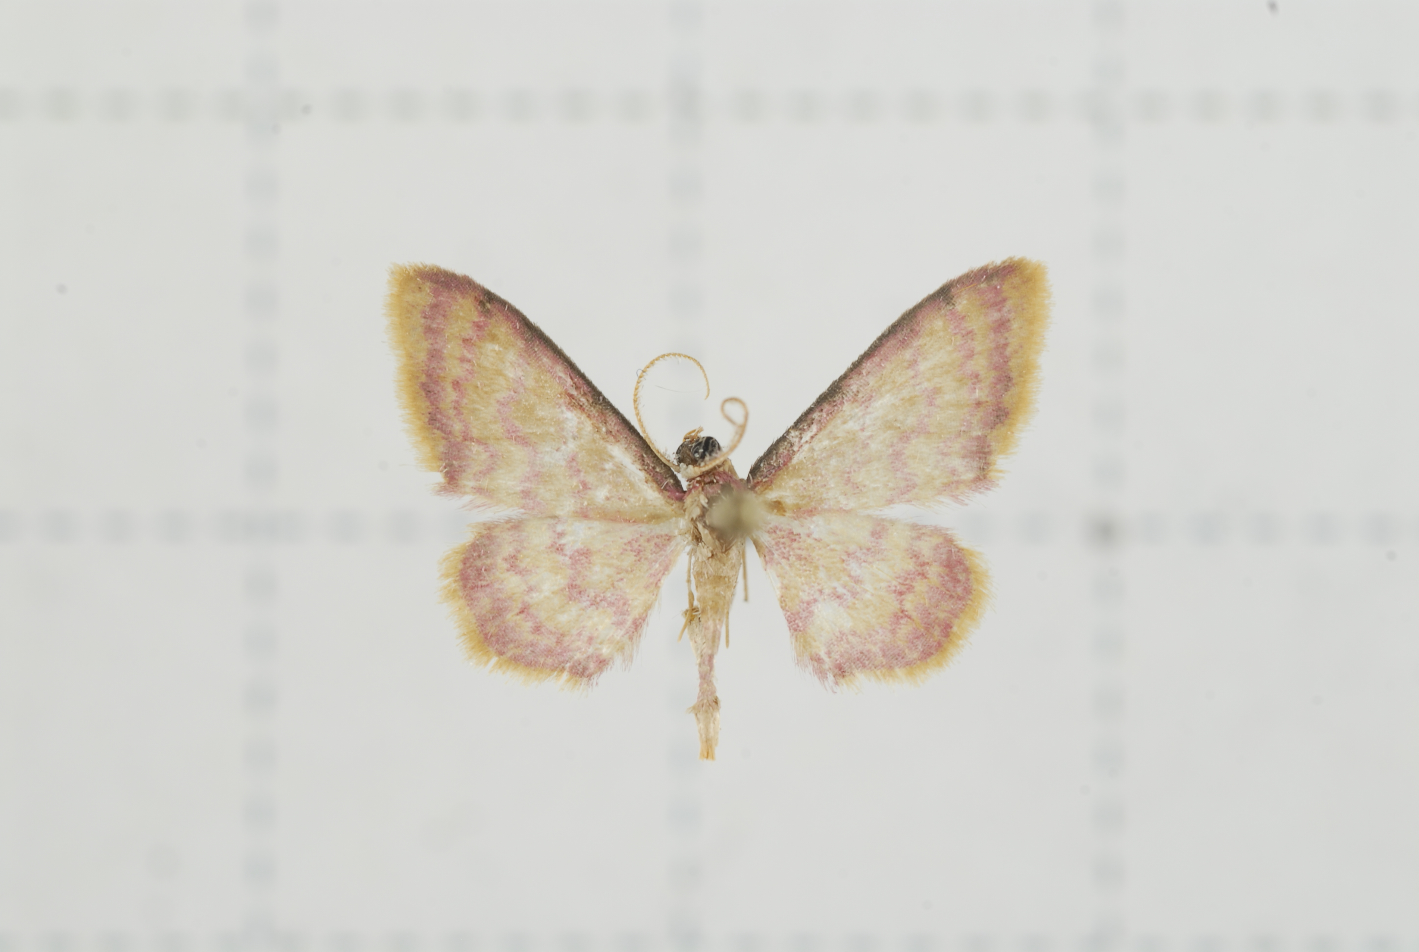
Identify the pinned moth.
Idaea sinicata
